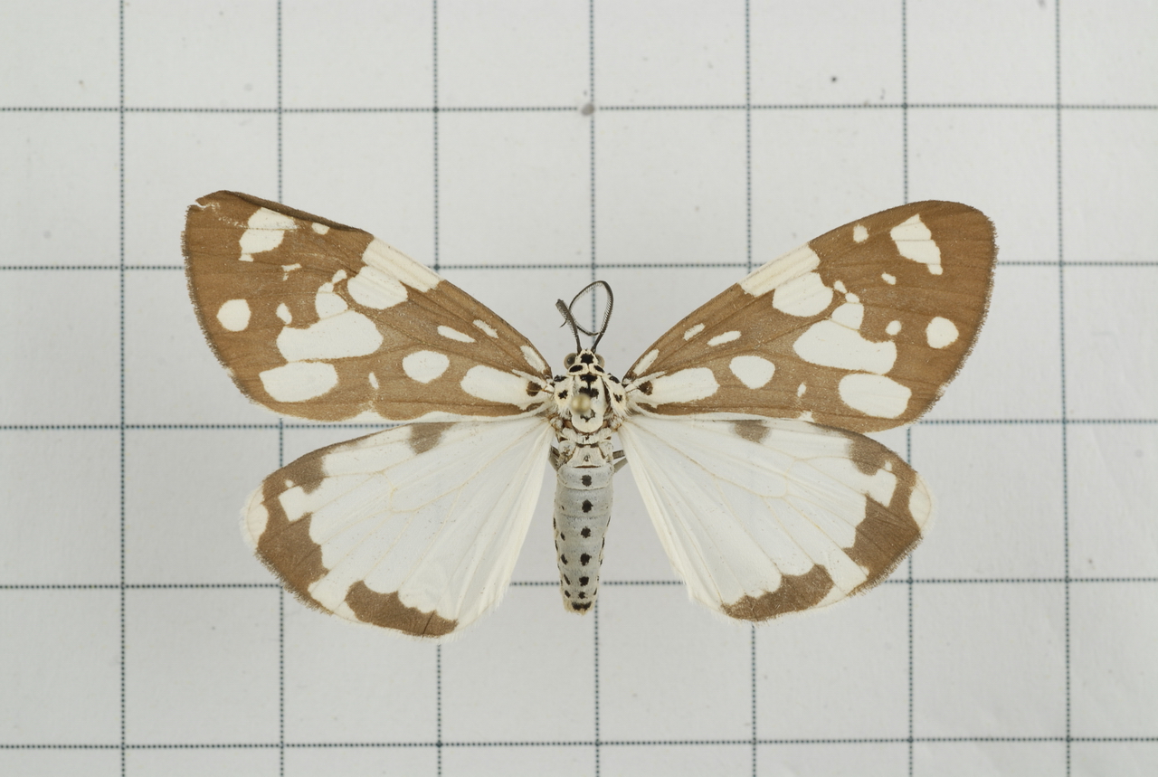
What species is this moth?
Utetheisa fractifascia
